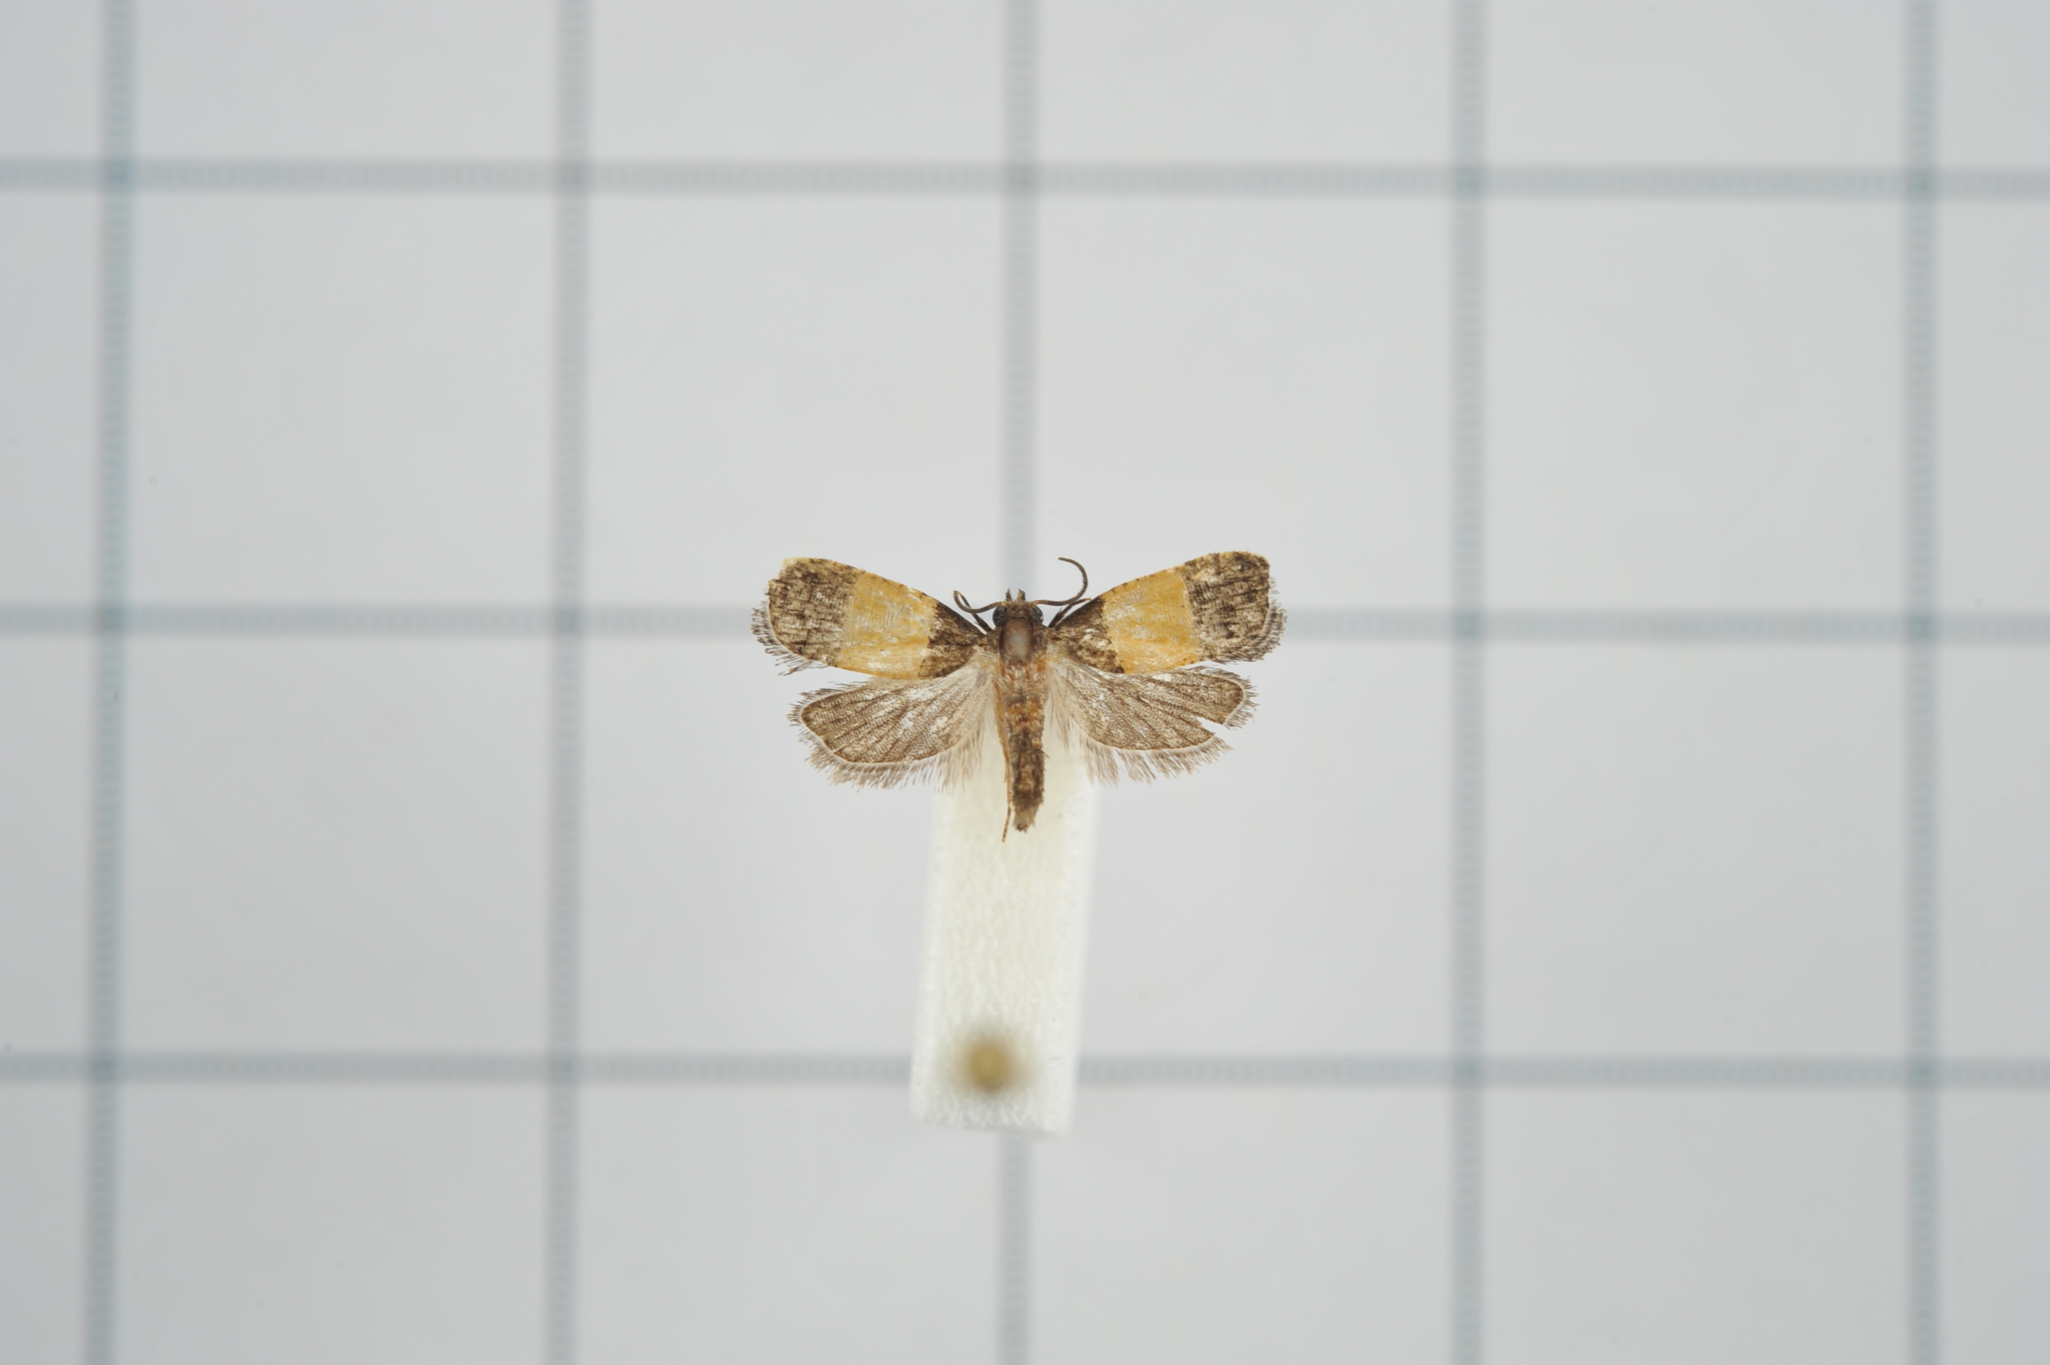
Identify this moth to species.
Epinotia bicolor
